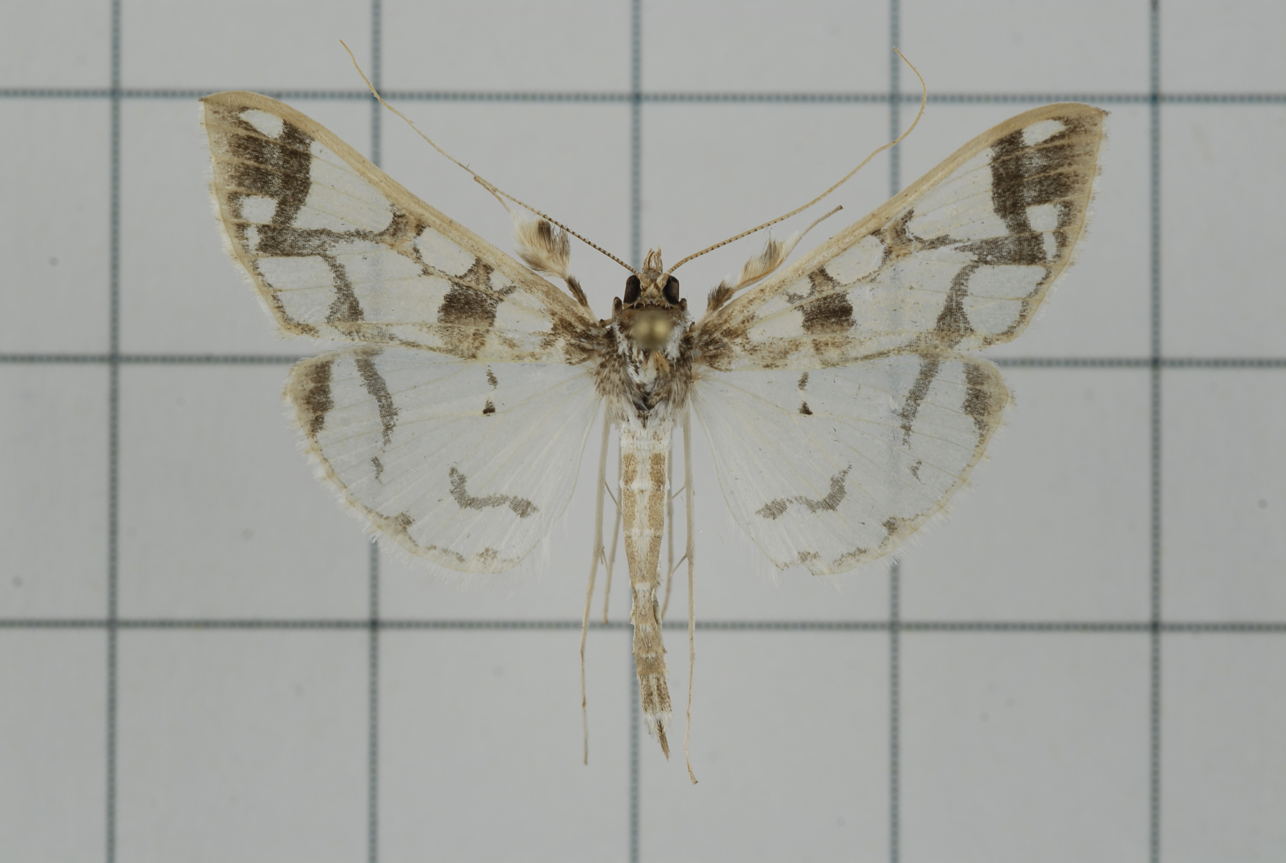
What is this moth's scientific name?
Polythlipta divaricata
